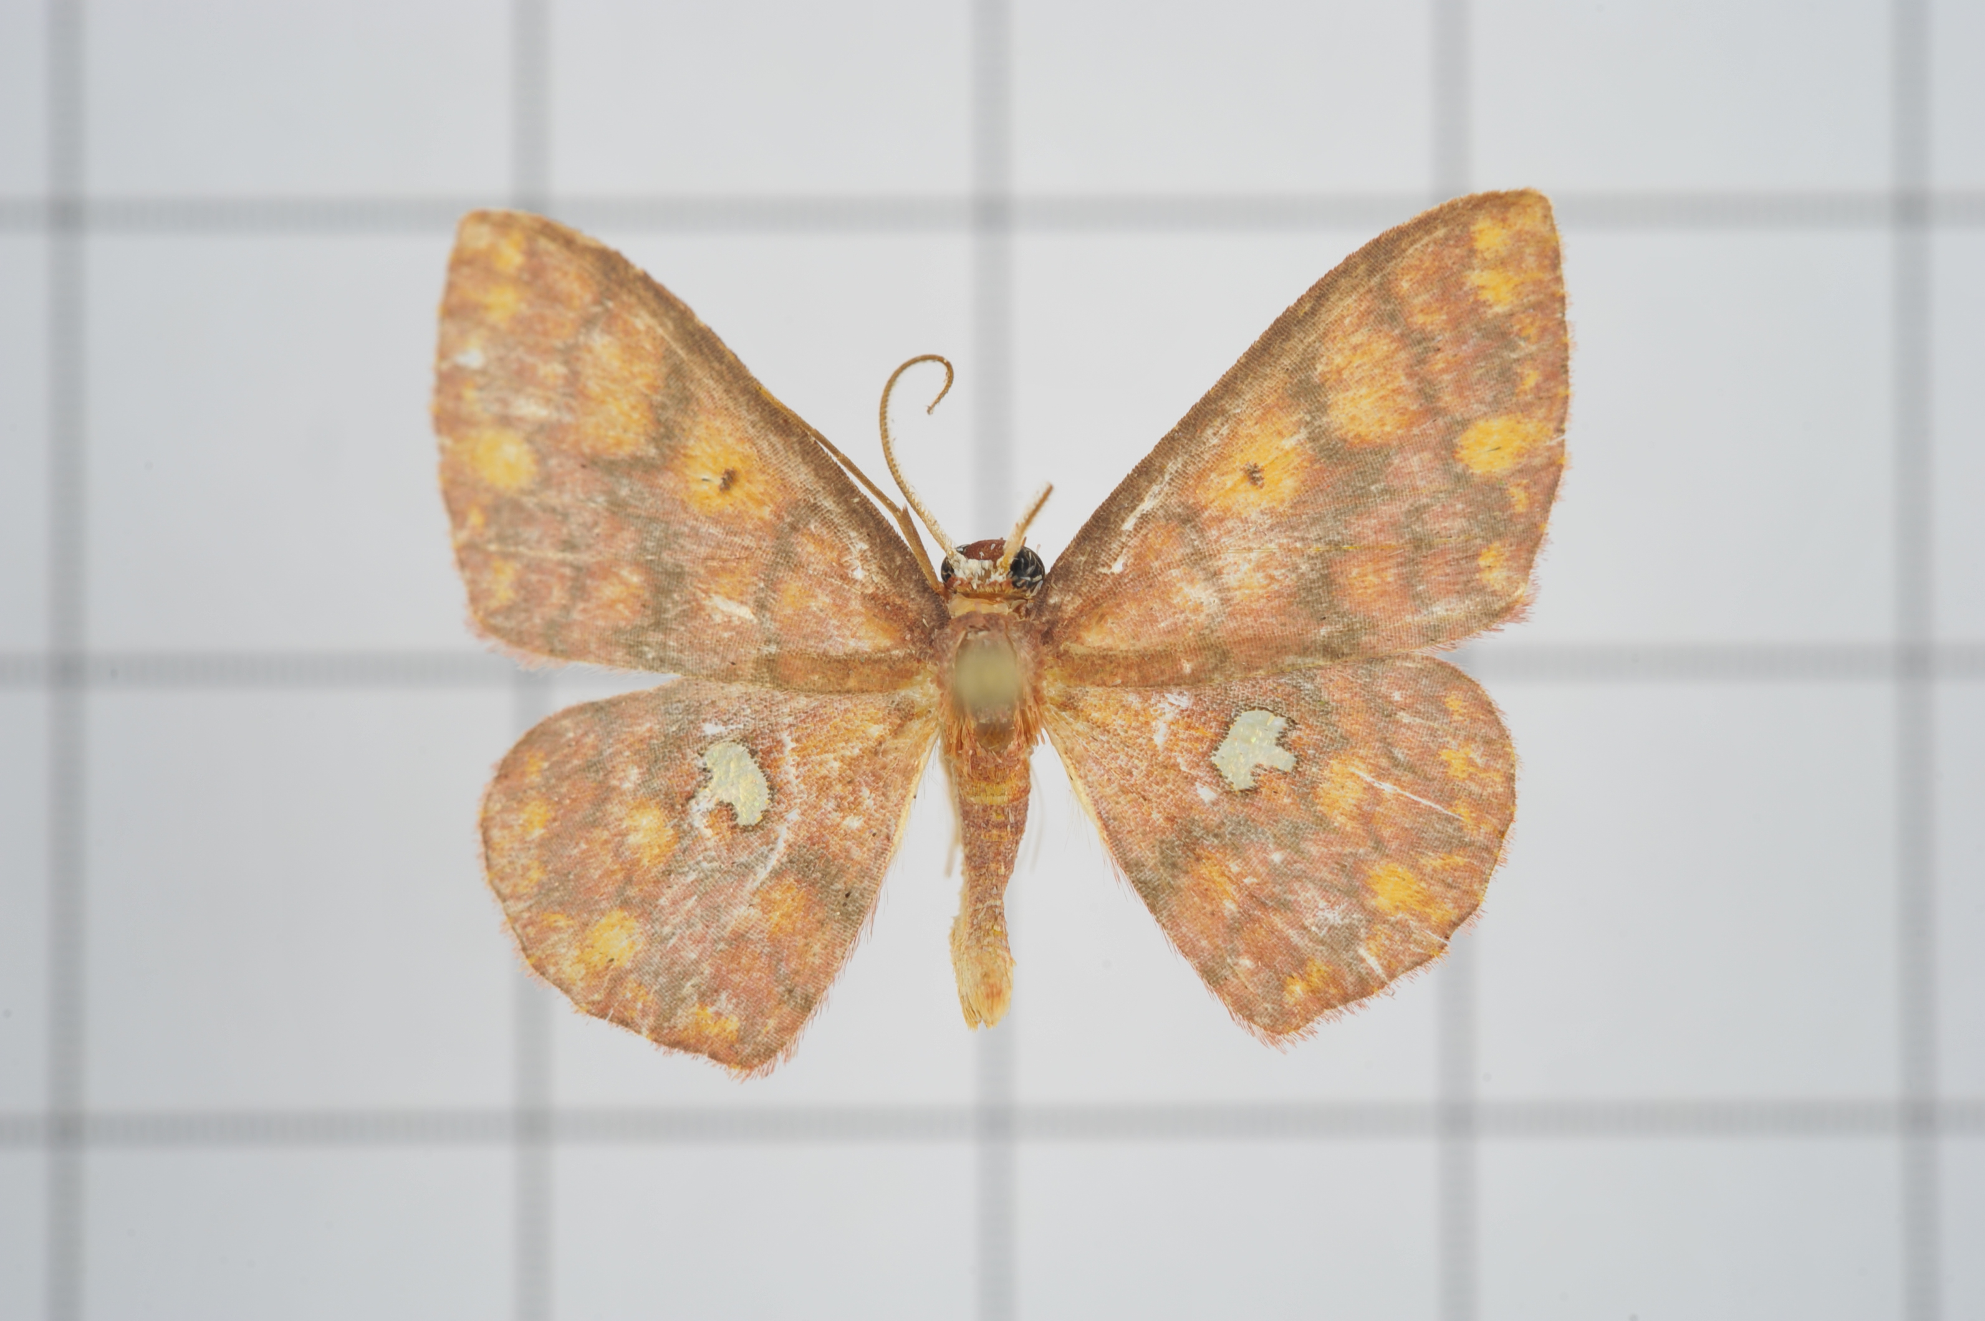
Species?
Discoglypha locupletata
